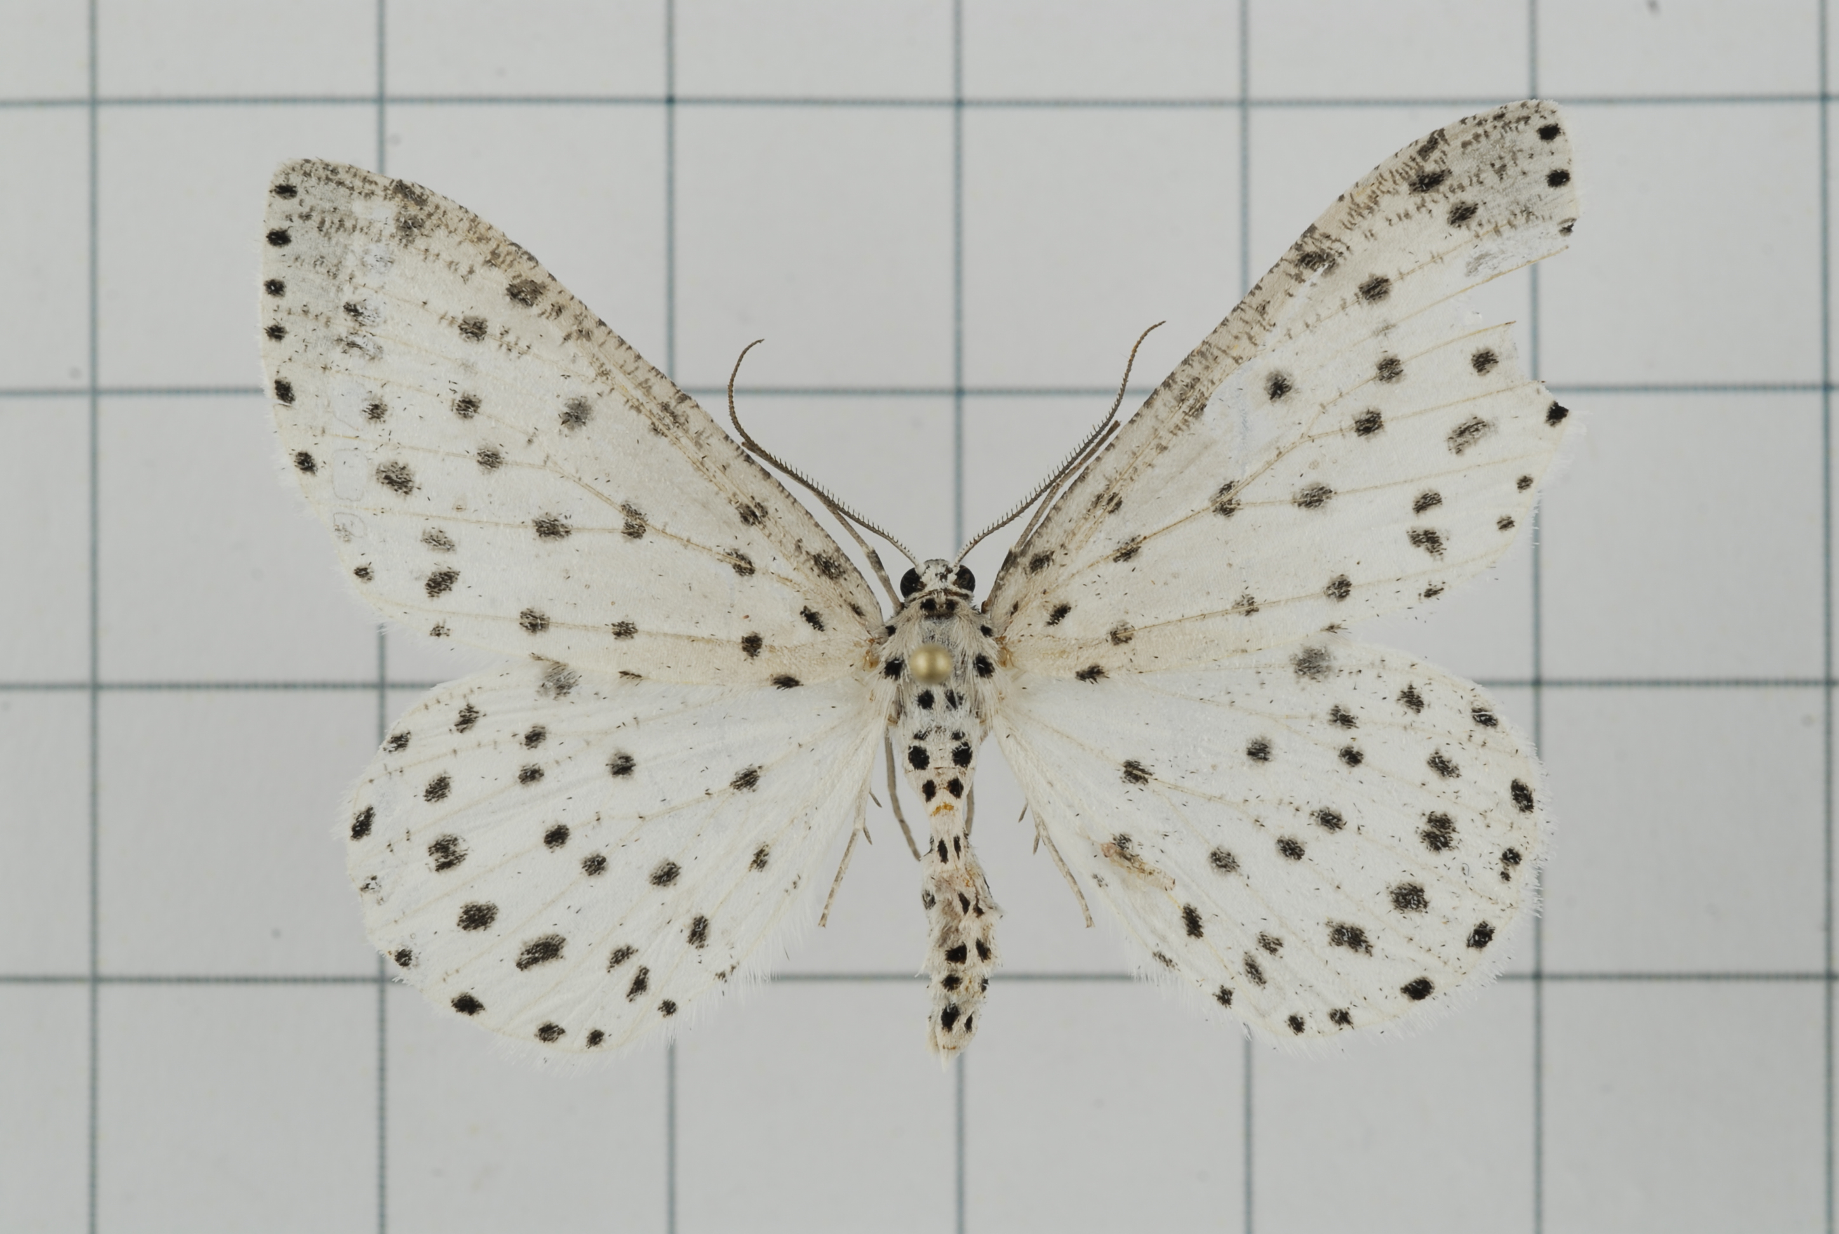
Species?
Xenoplia trivialis
